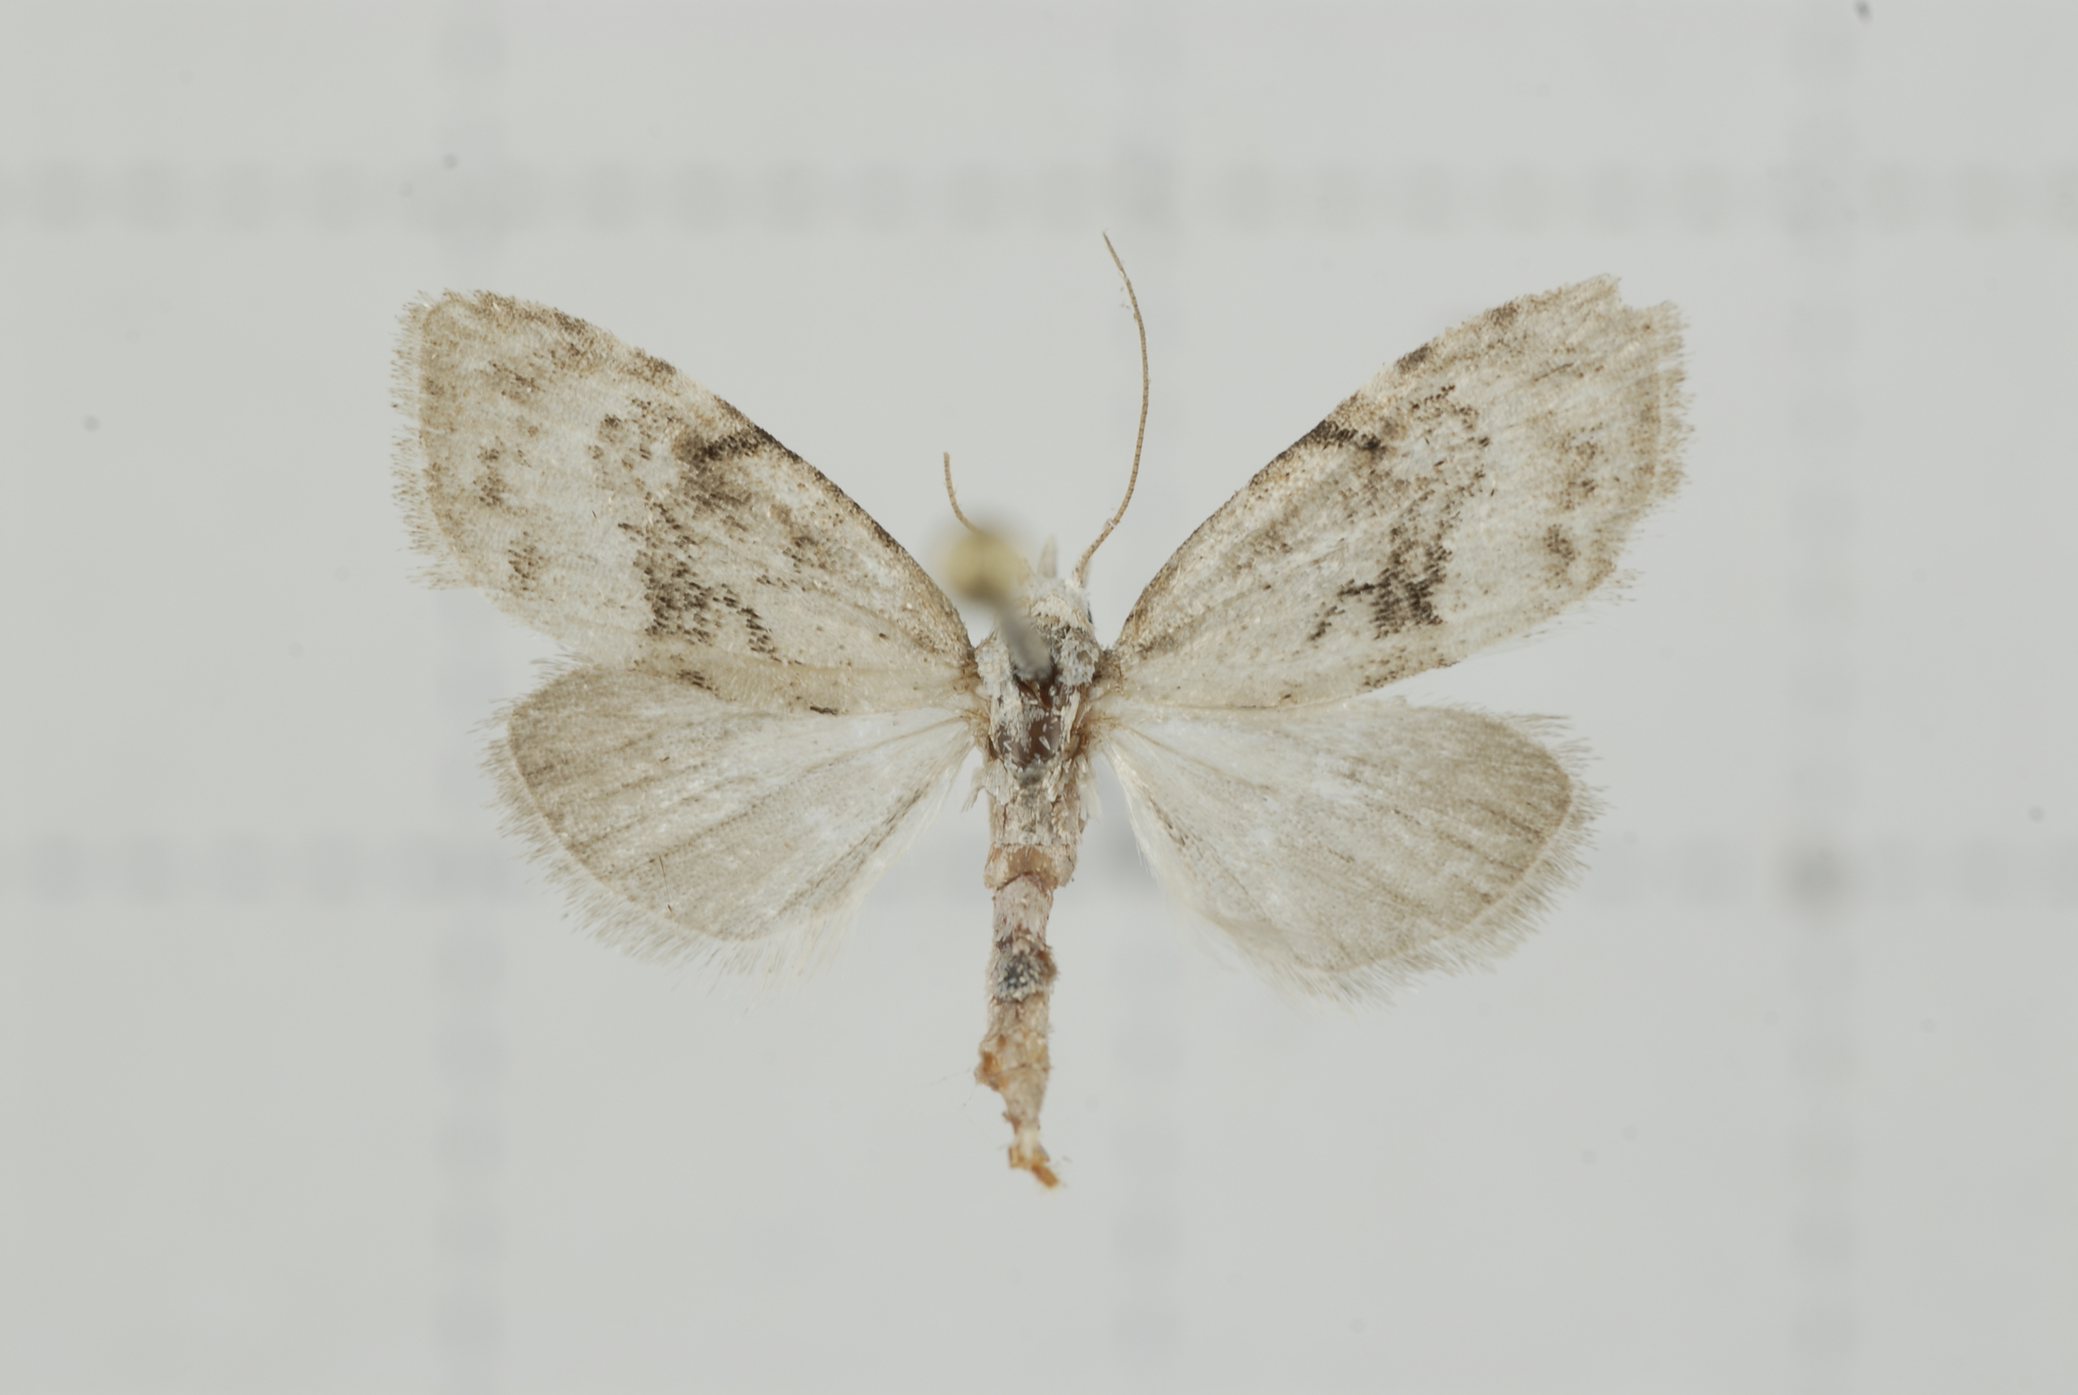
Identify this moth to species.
Nola infralba
